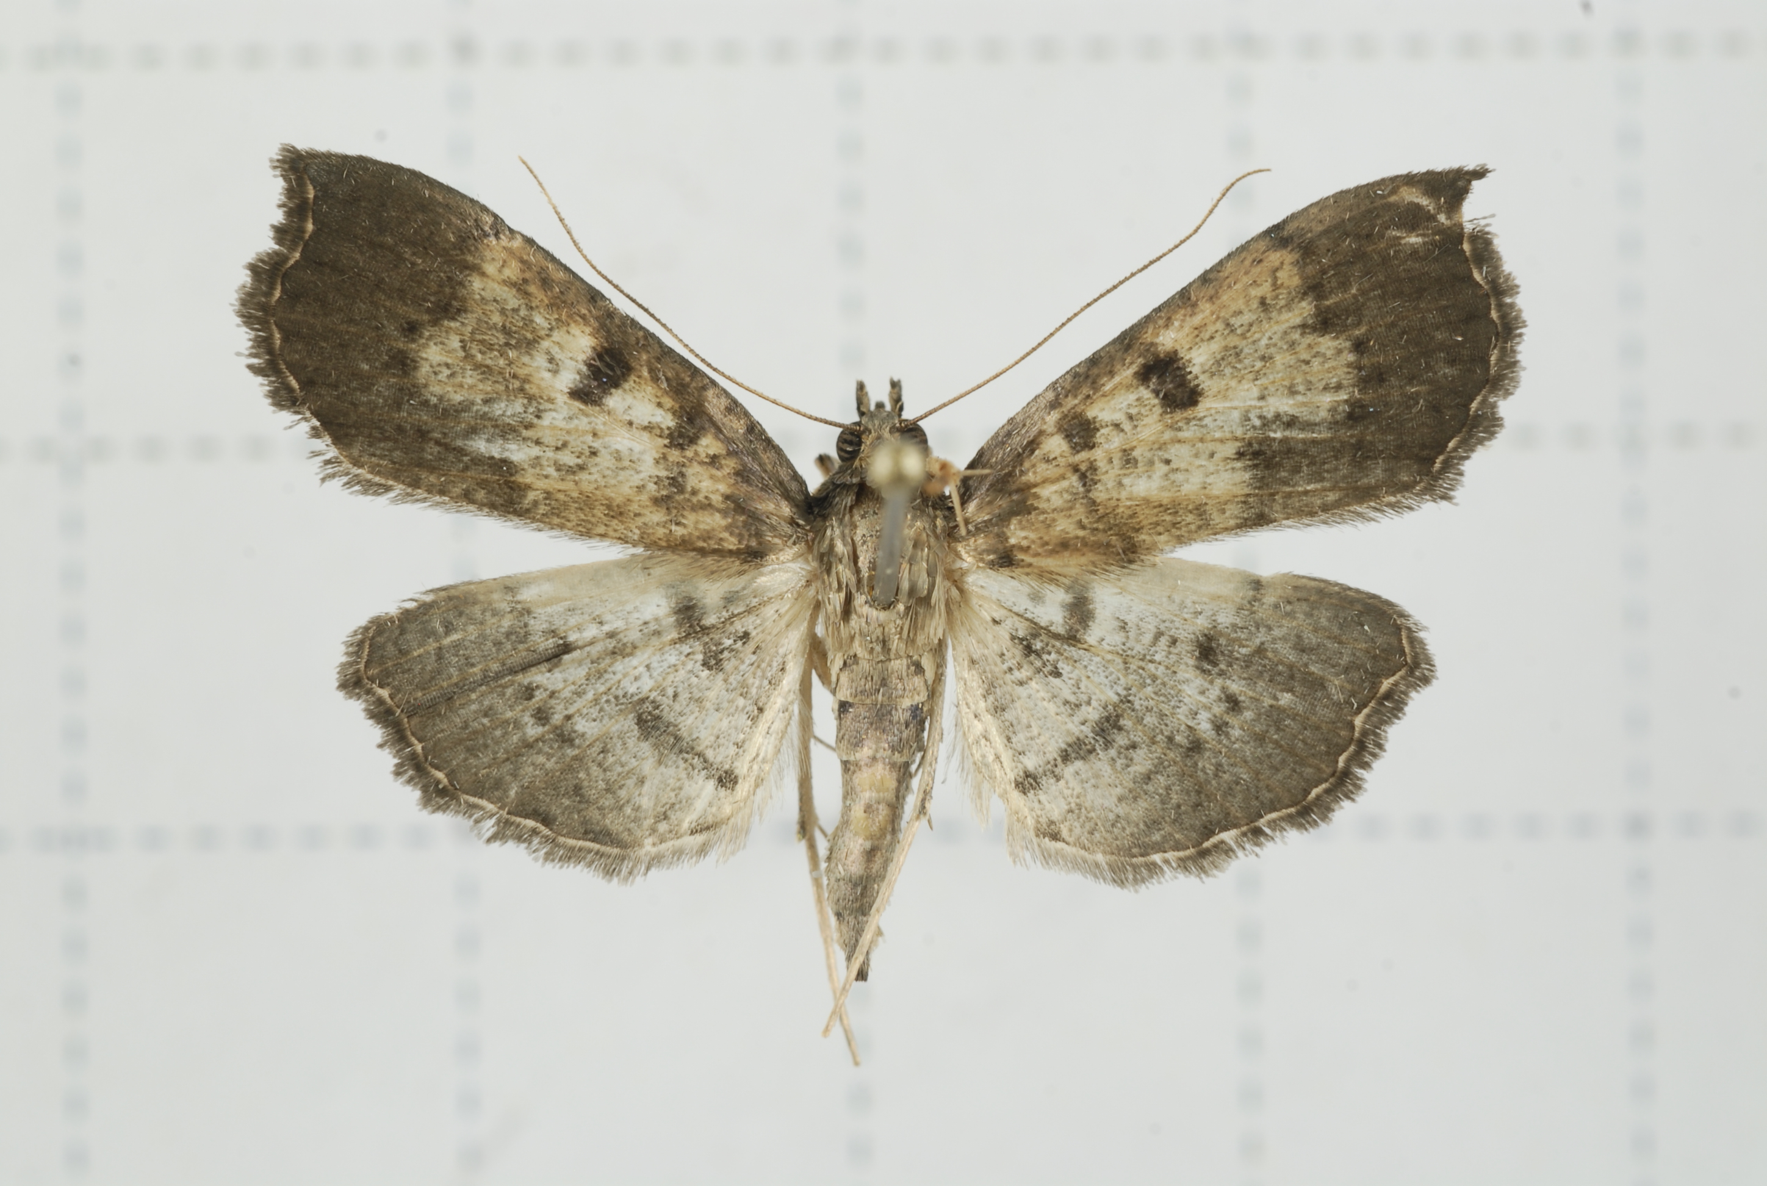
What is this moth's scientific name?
Ceratarcha umbrosa
